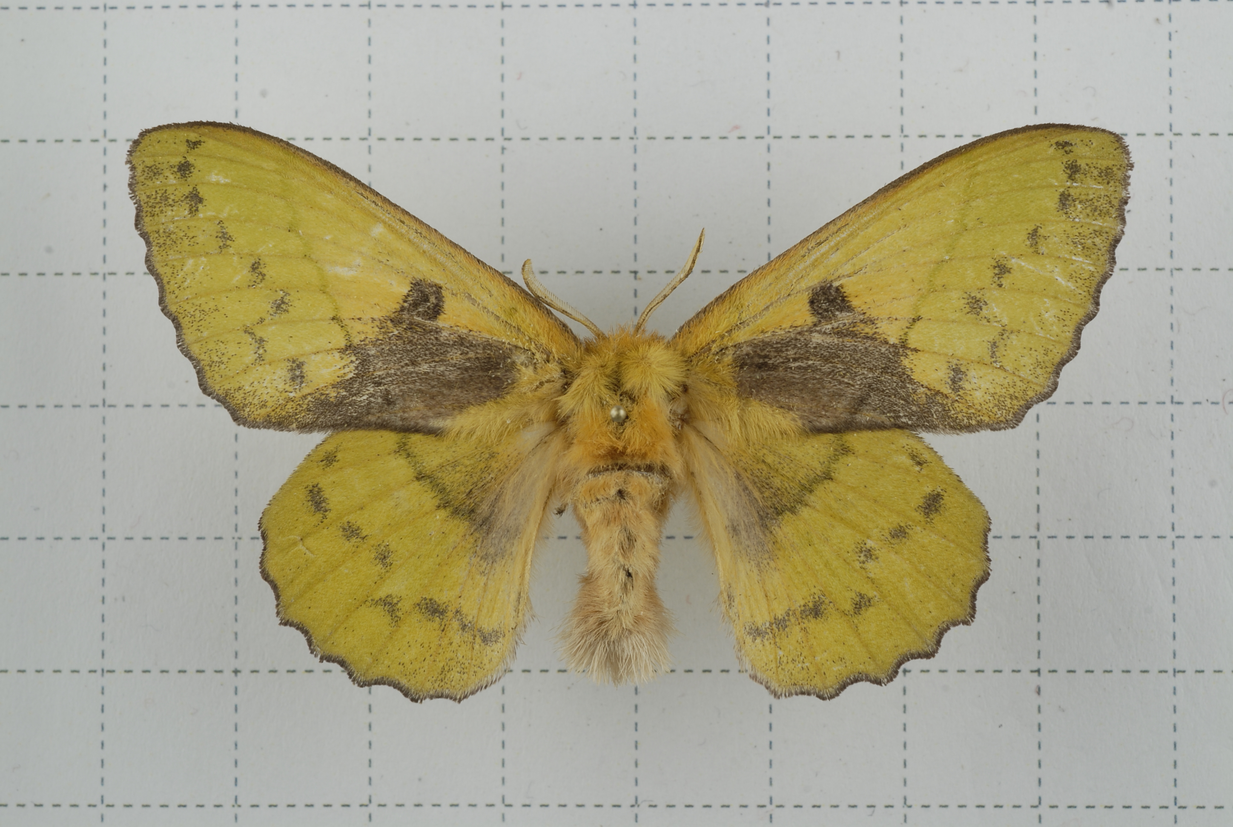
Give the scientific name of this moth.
Trabala vishnou guttata
